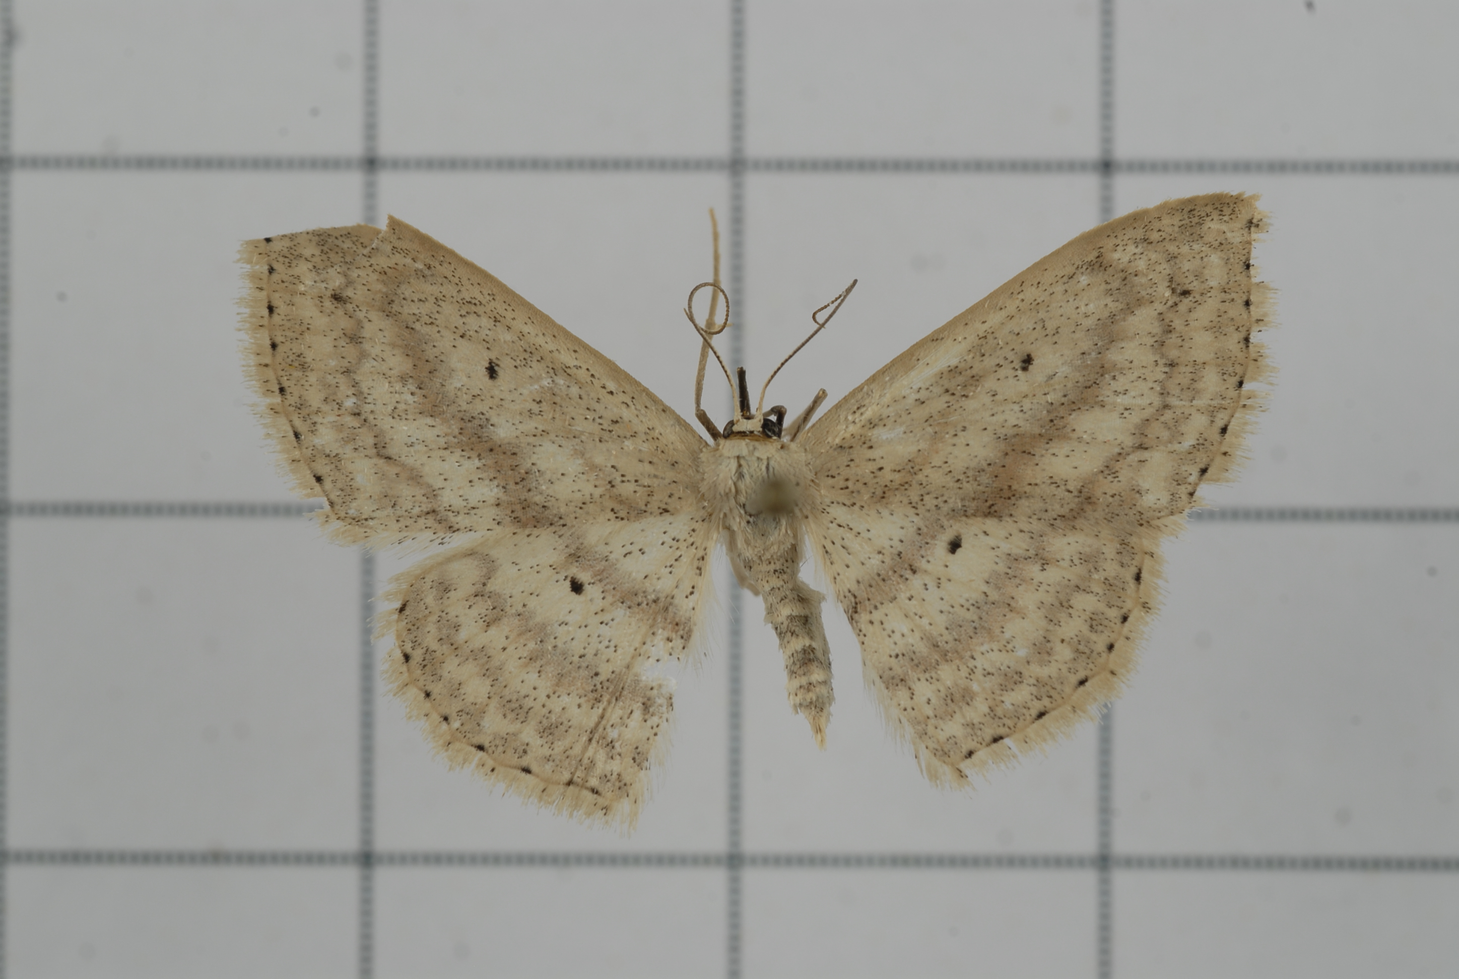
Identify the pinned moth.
Scopula kagiata
